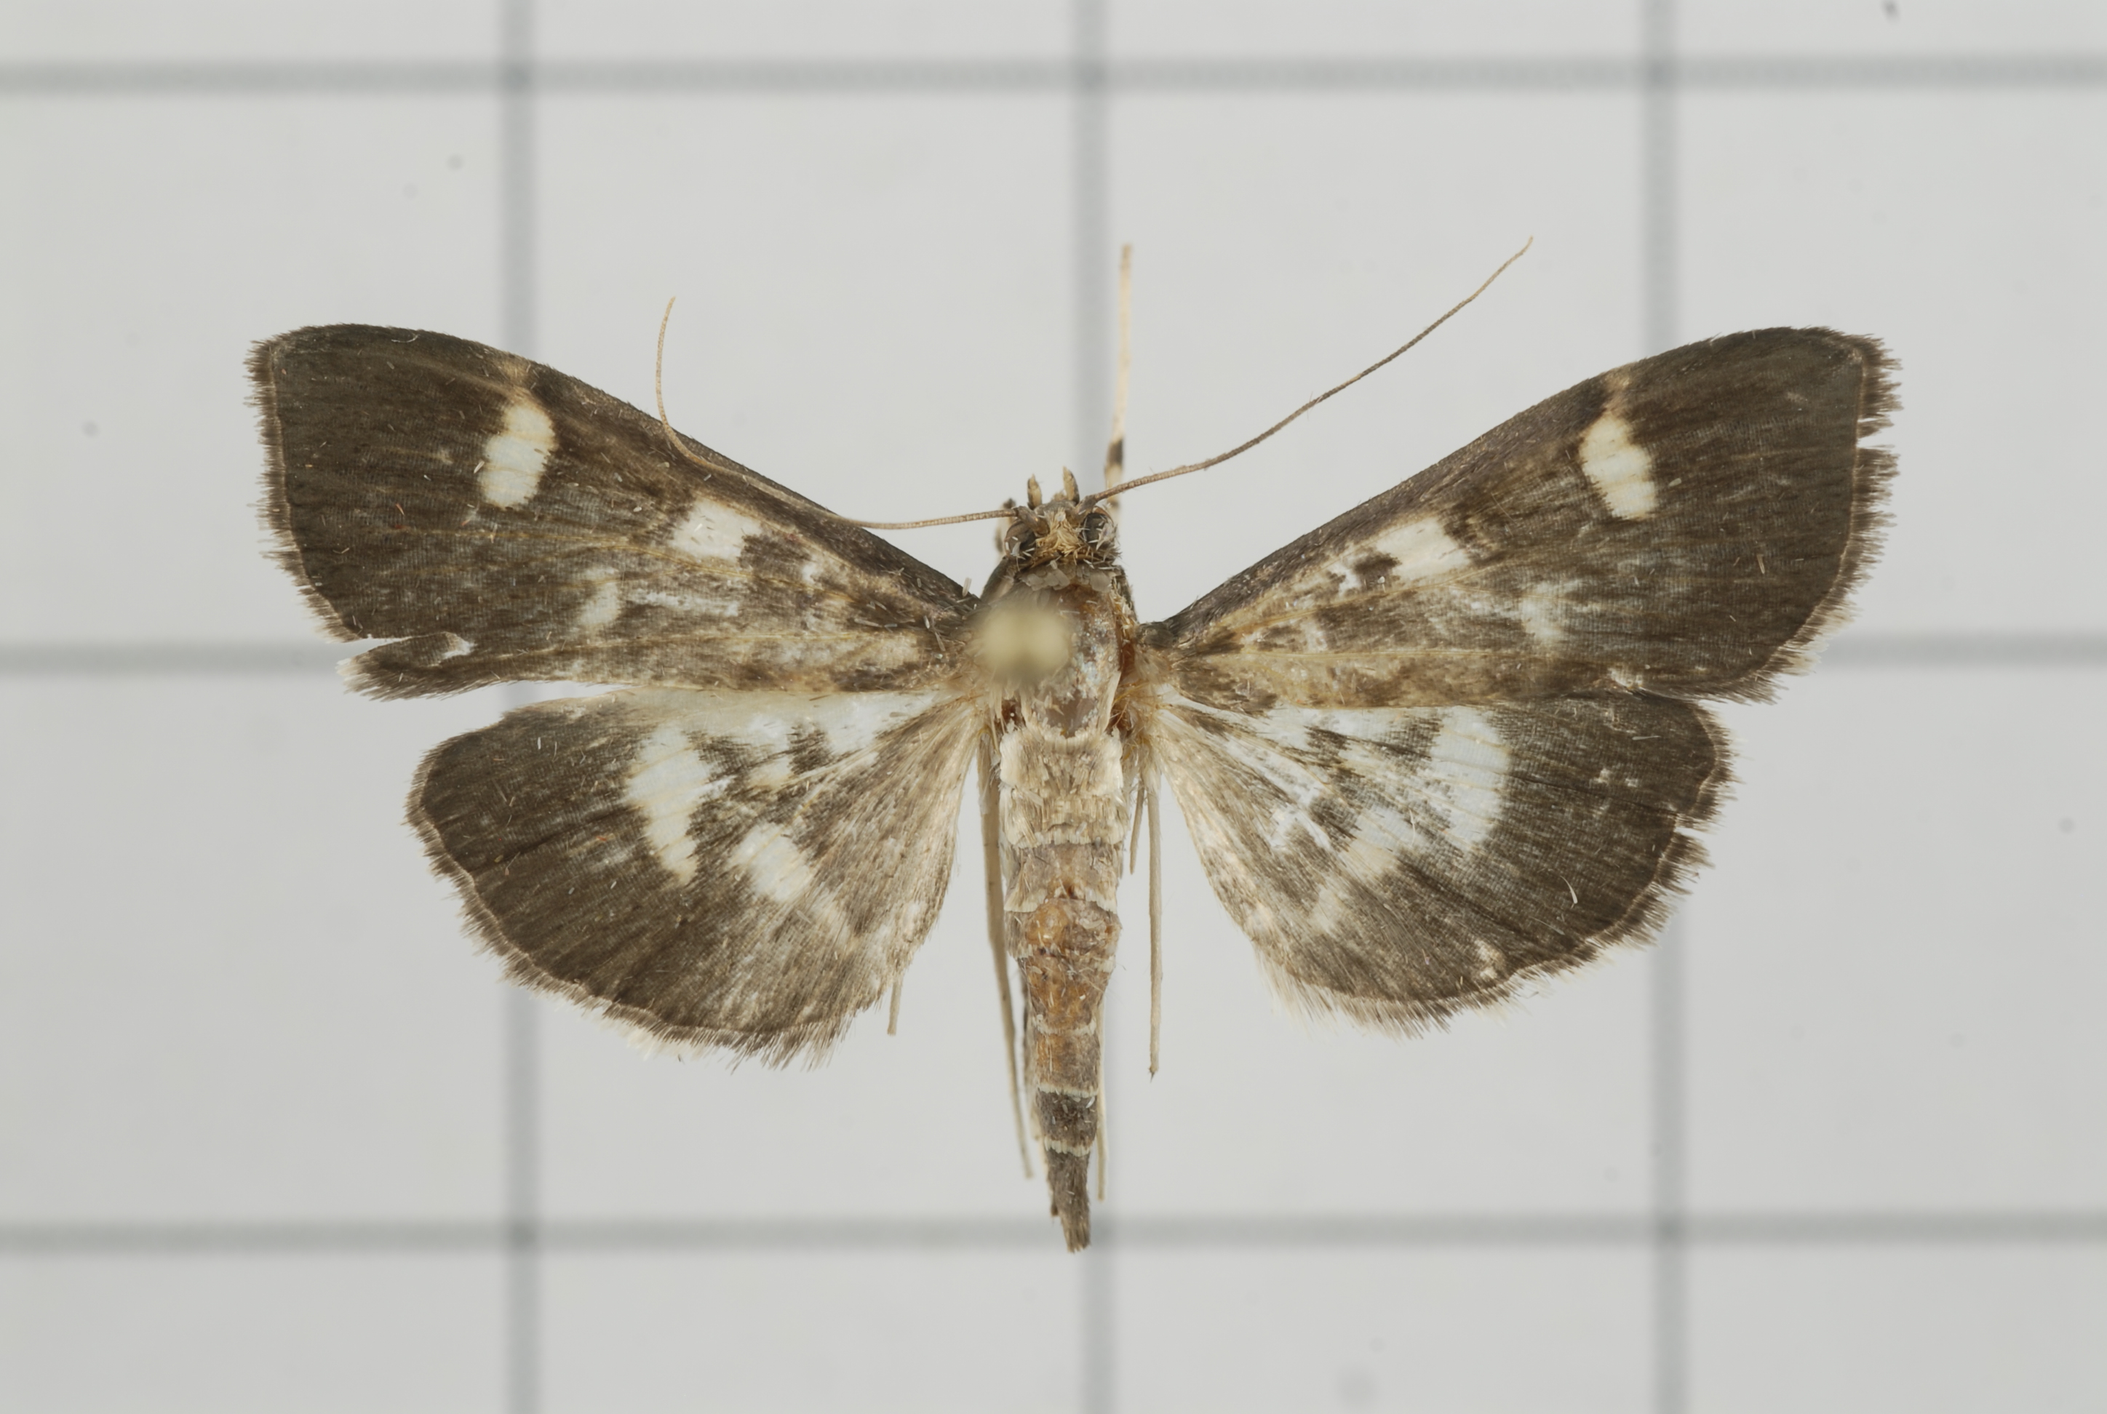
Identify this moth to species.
Herpetogramma luctuosalis
